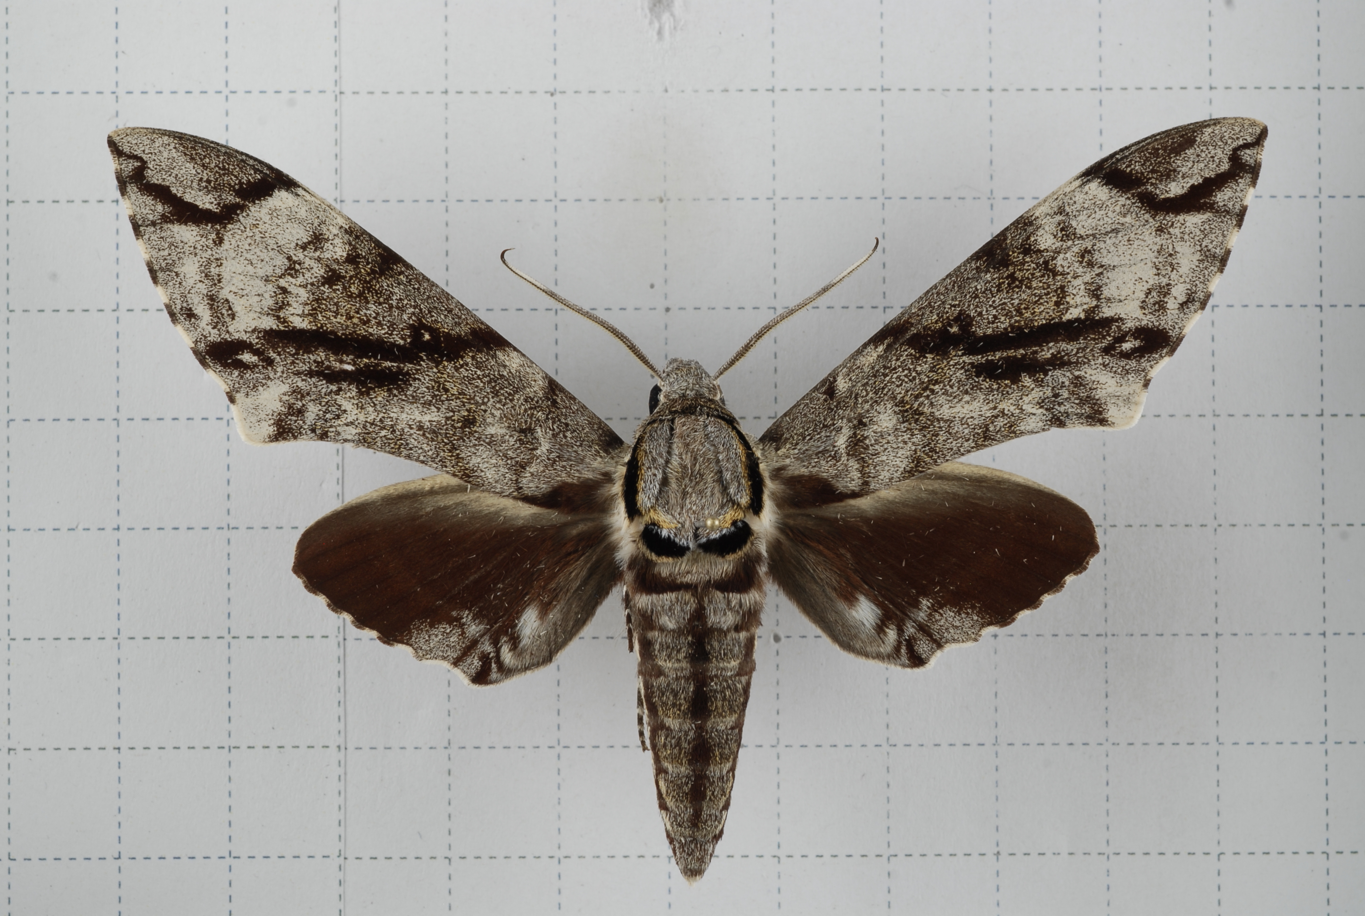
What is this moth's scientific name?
Notonagemia analis analis
